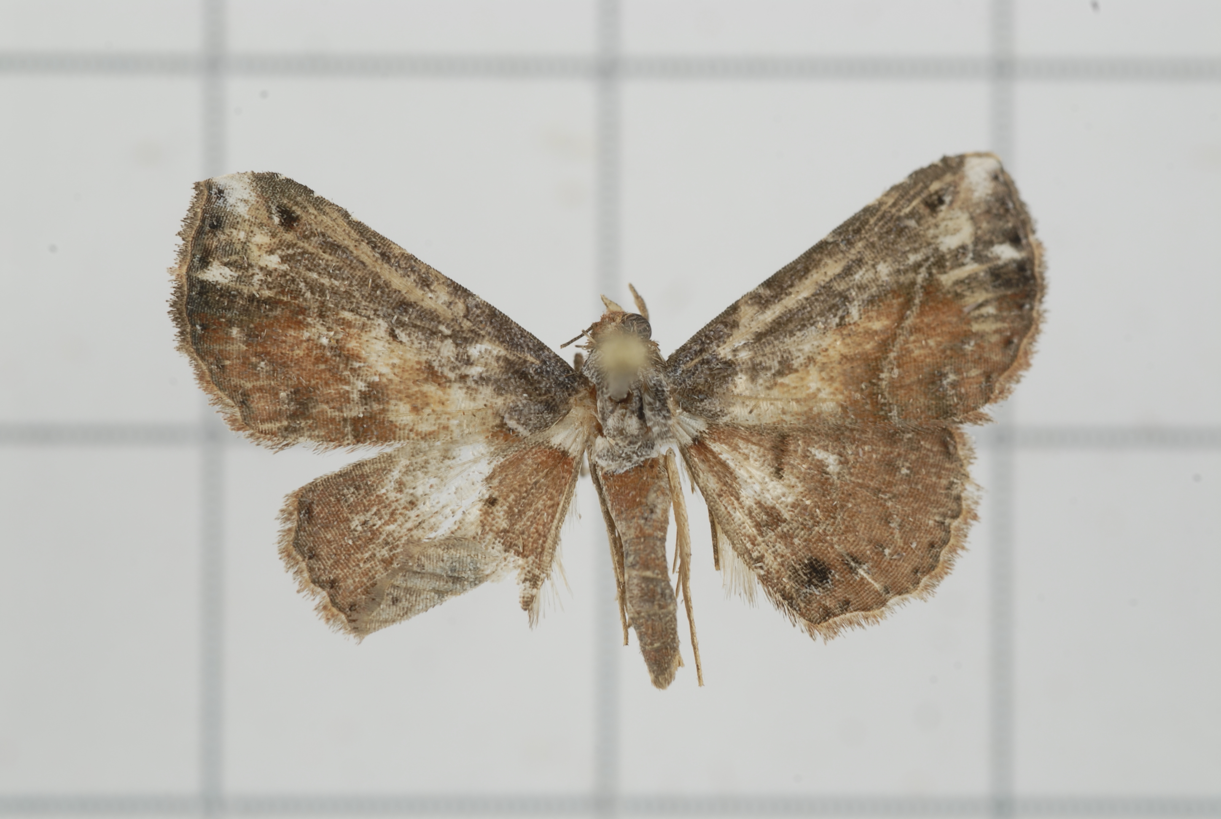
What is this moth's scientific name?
Zurobata vacillans
